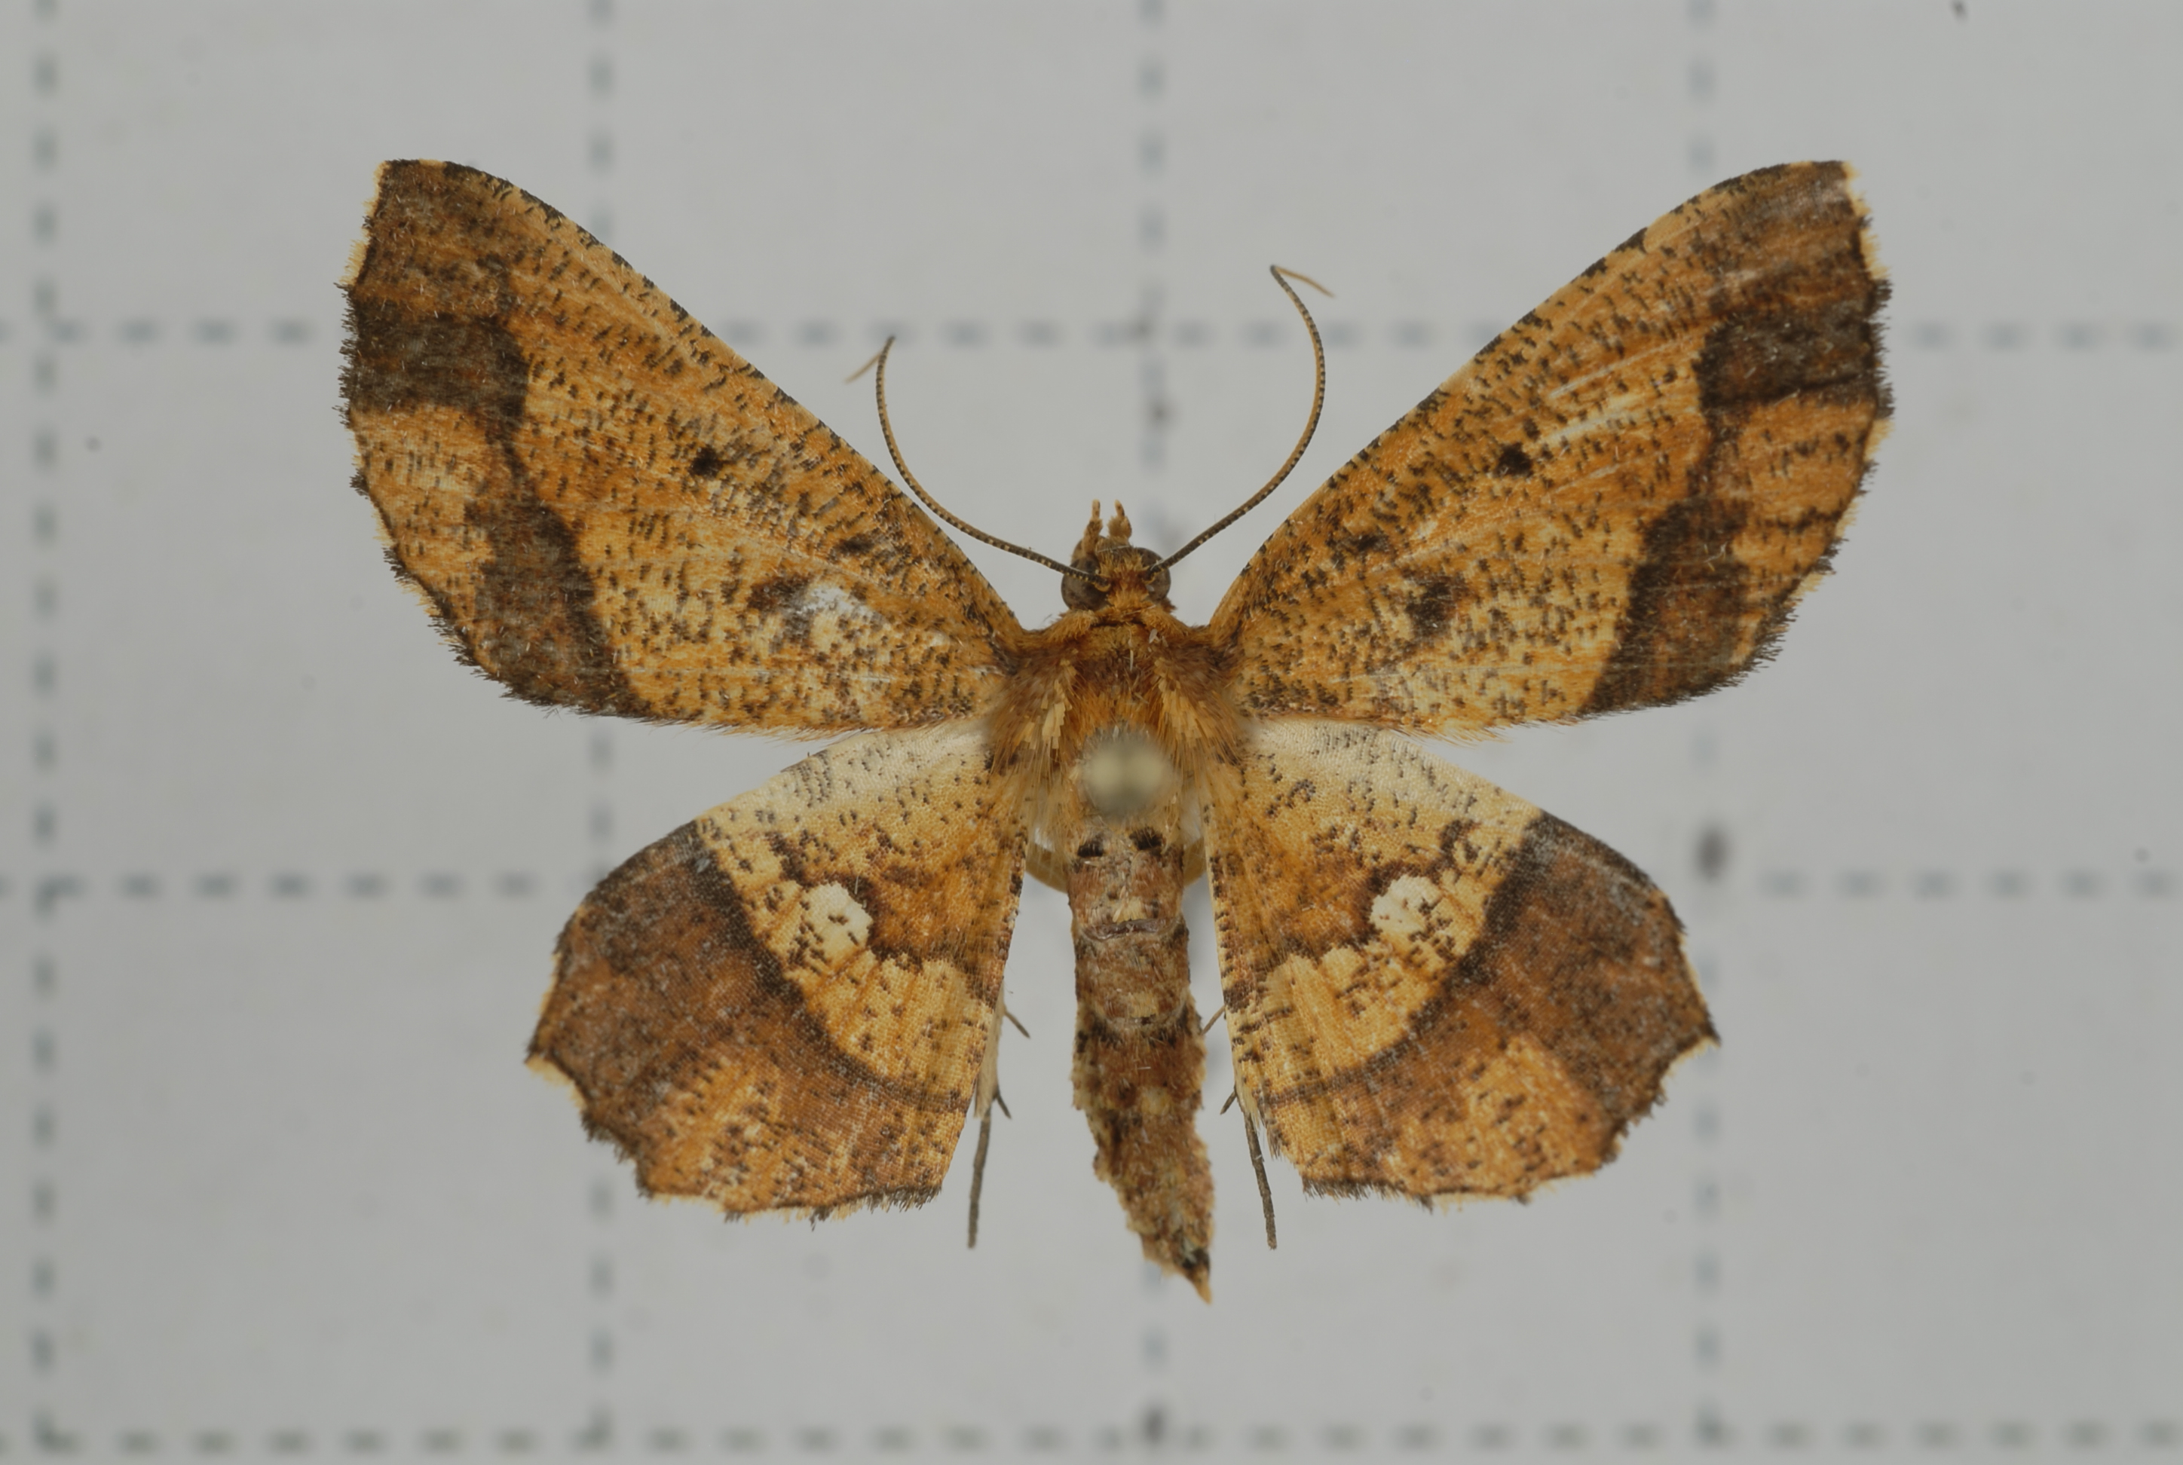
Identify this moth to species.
Entomopteryx combusta combusta
